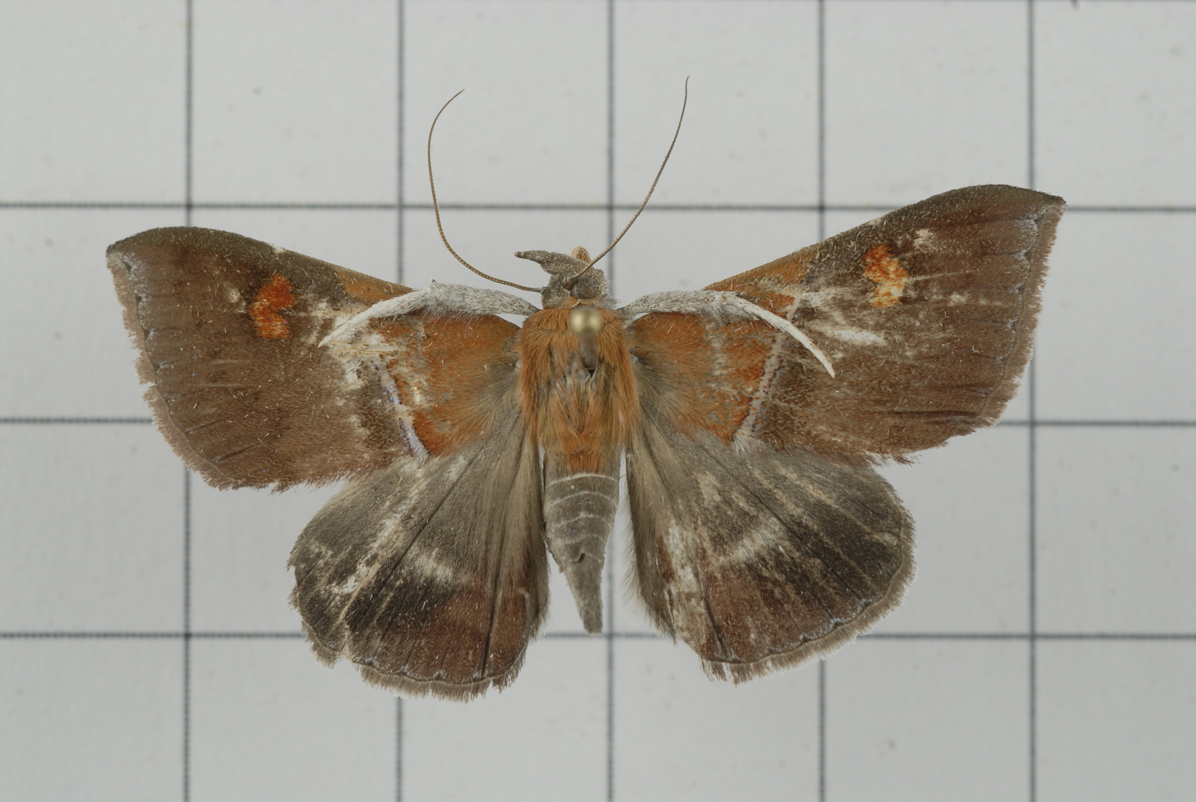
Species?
Sympis rufibasis
